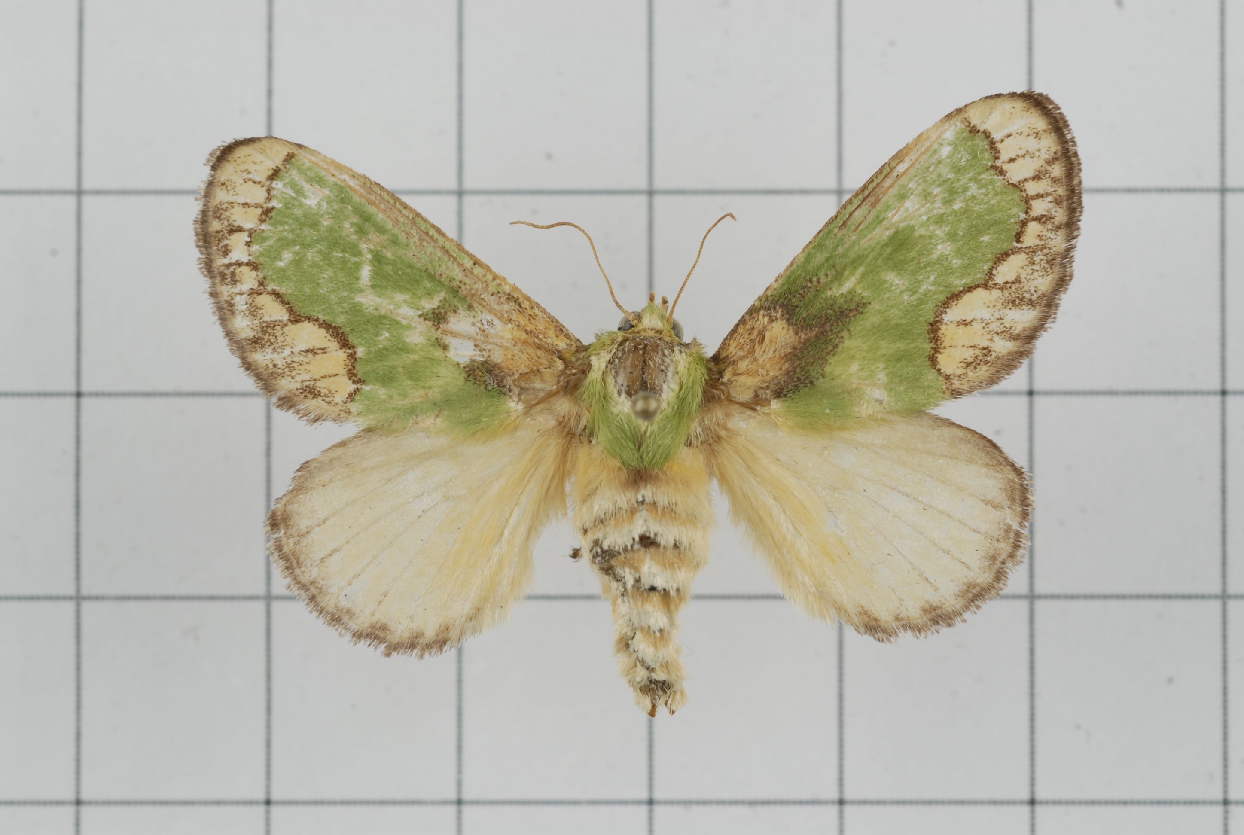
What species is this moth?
Parasa pastoralis
